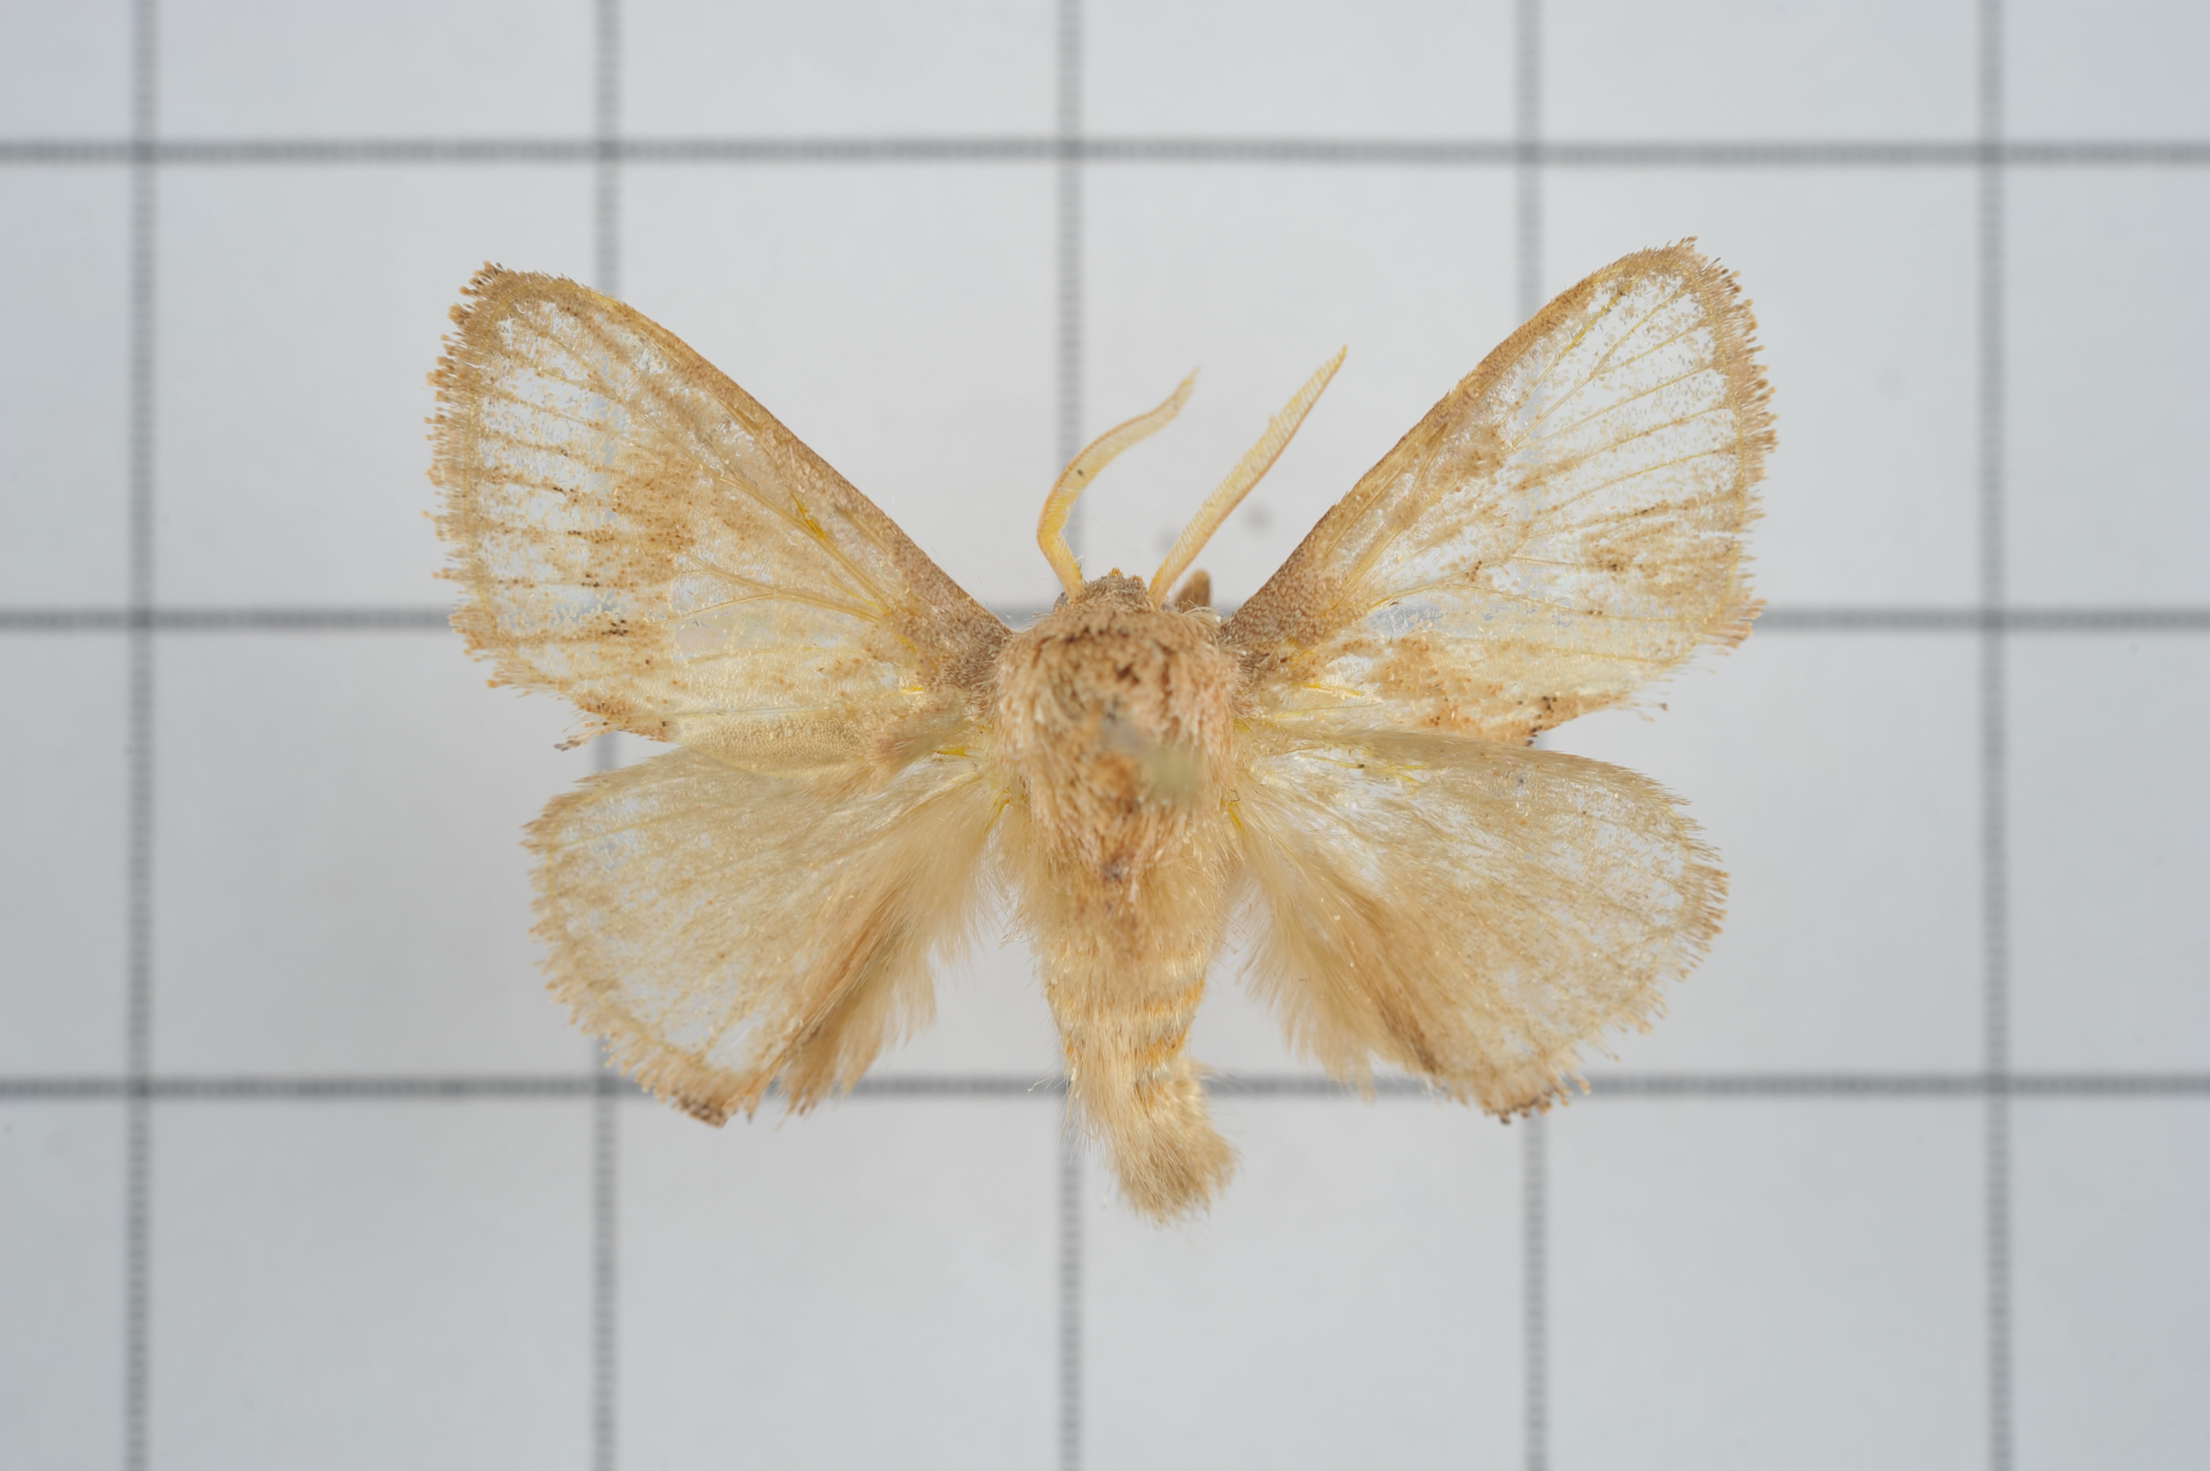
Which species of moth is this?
Rhamnosa uniformis
